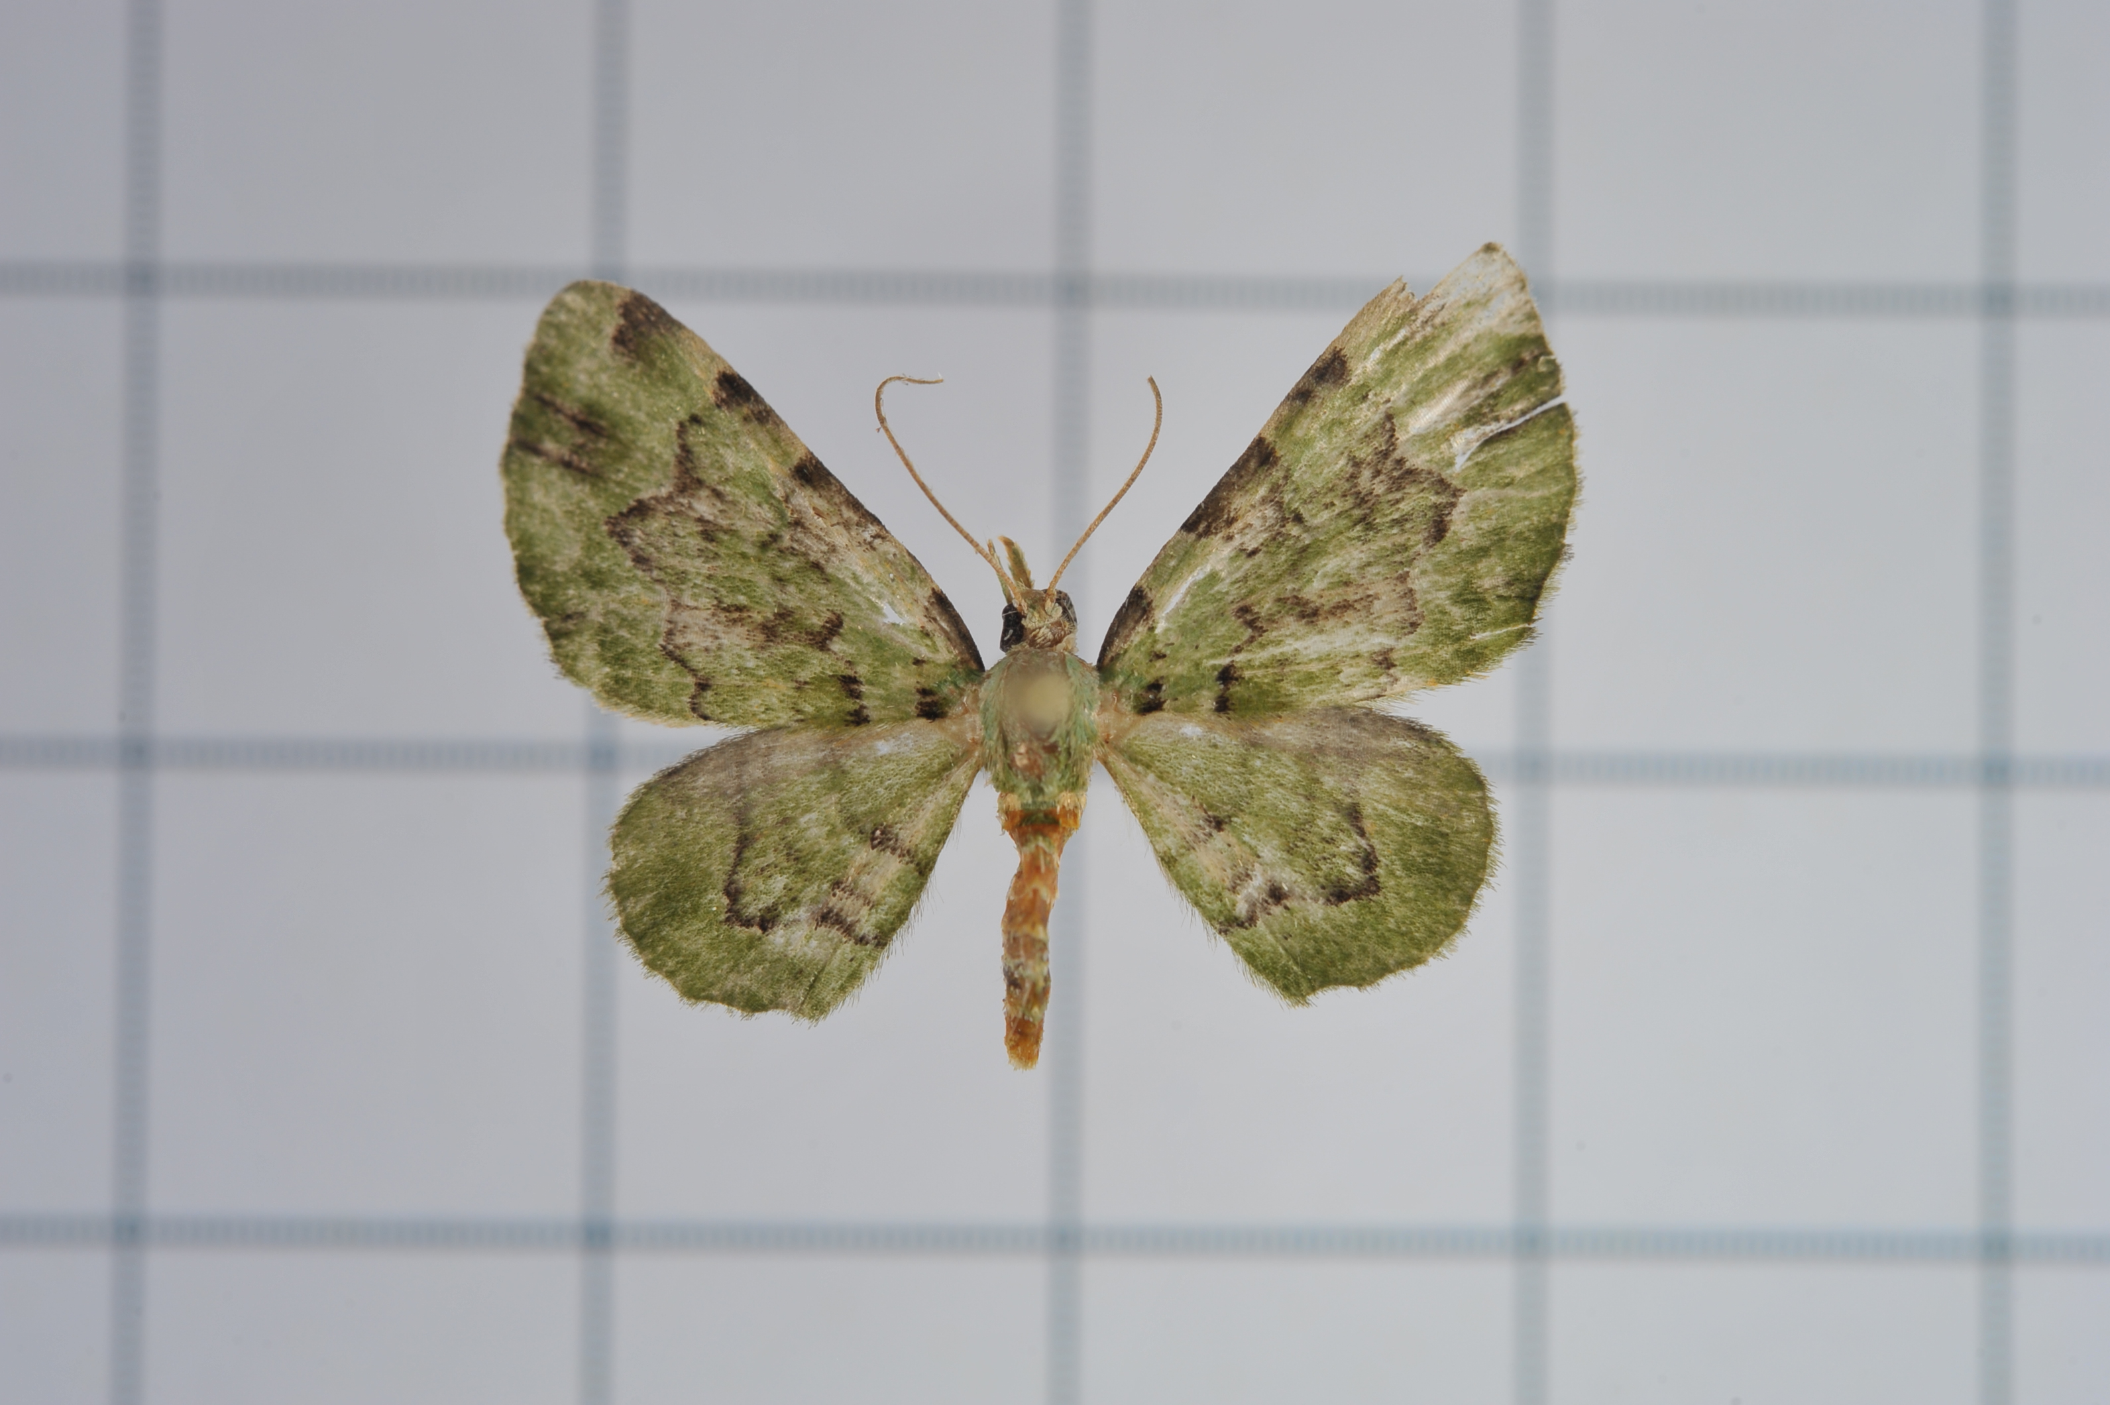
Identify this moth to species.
Ardonis filicata filicata
